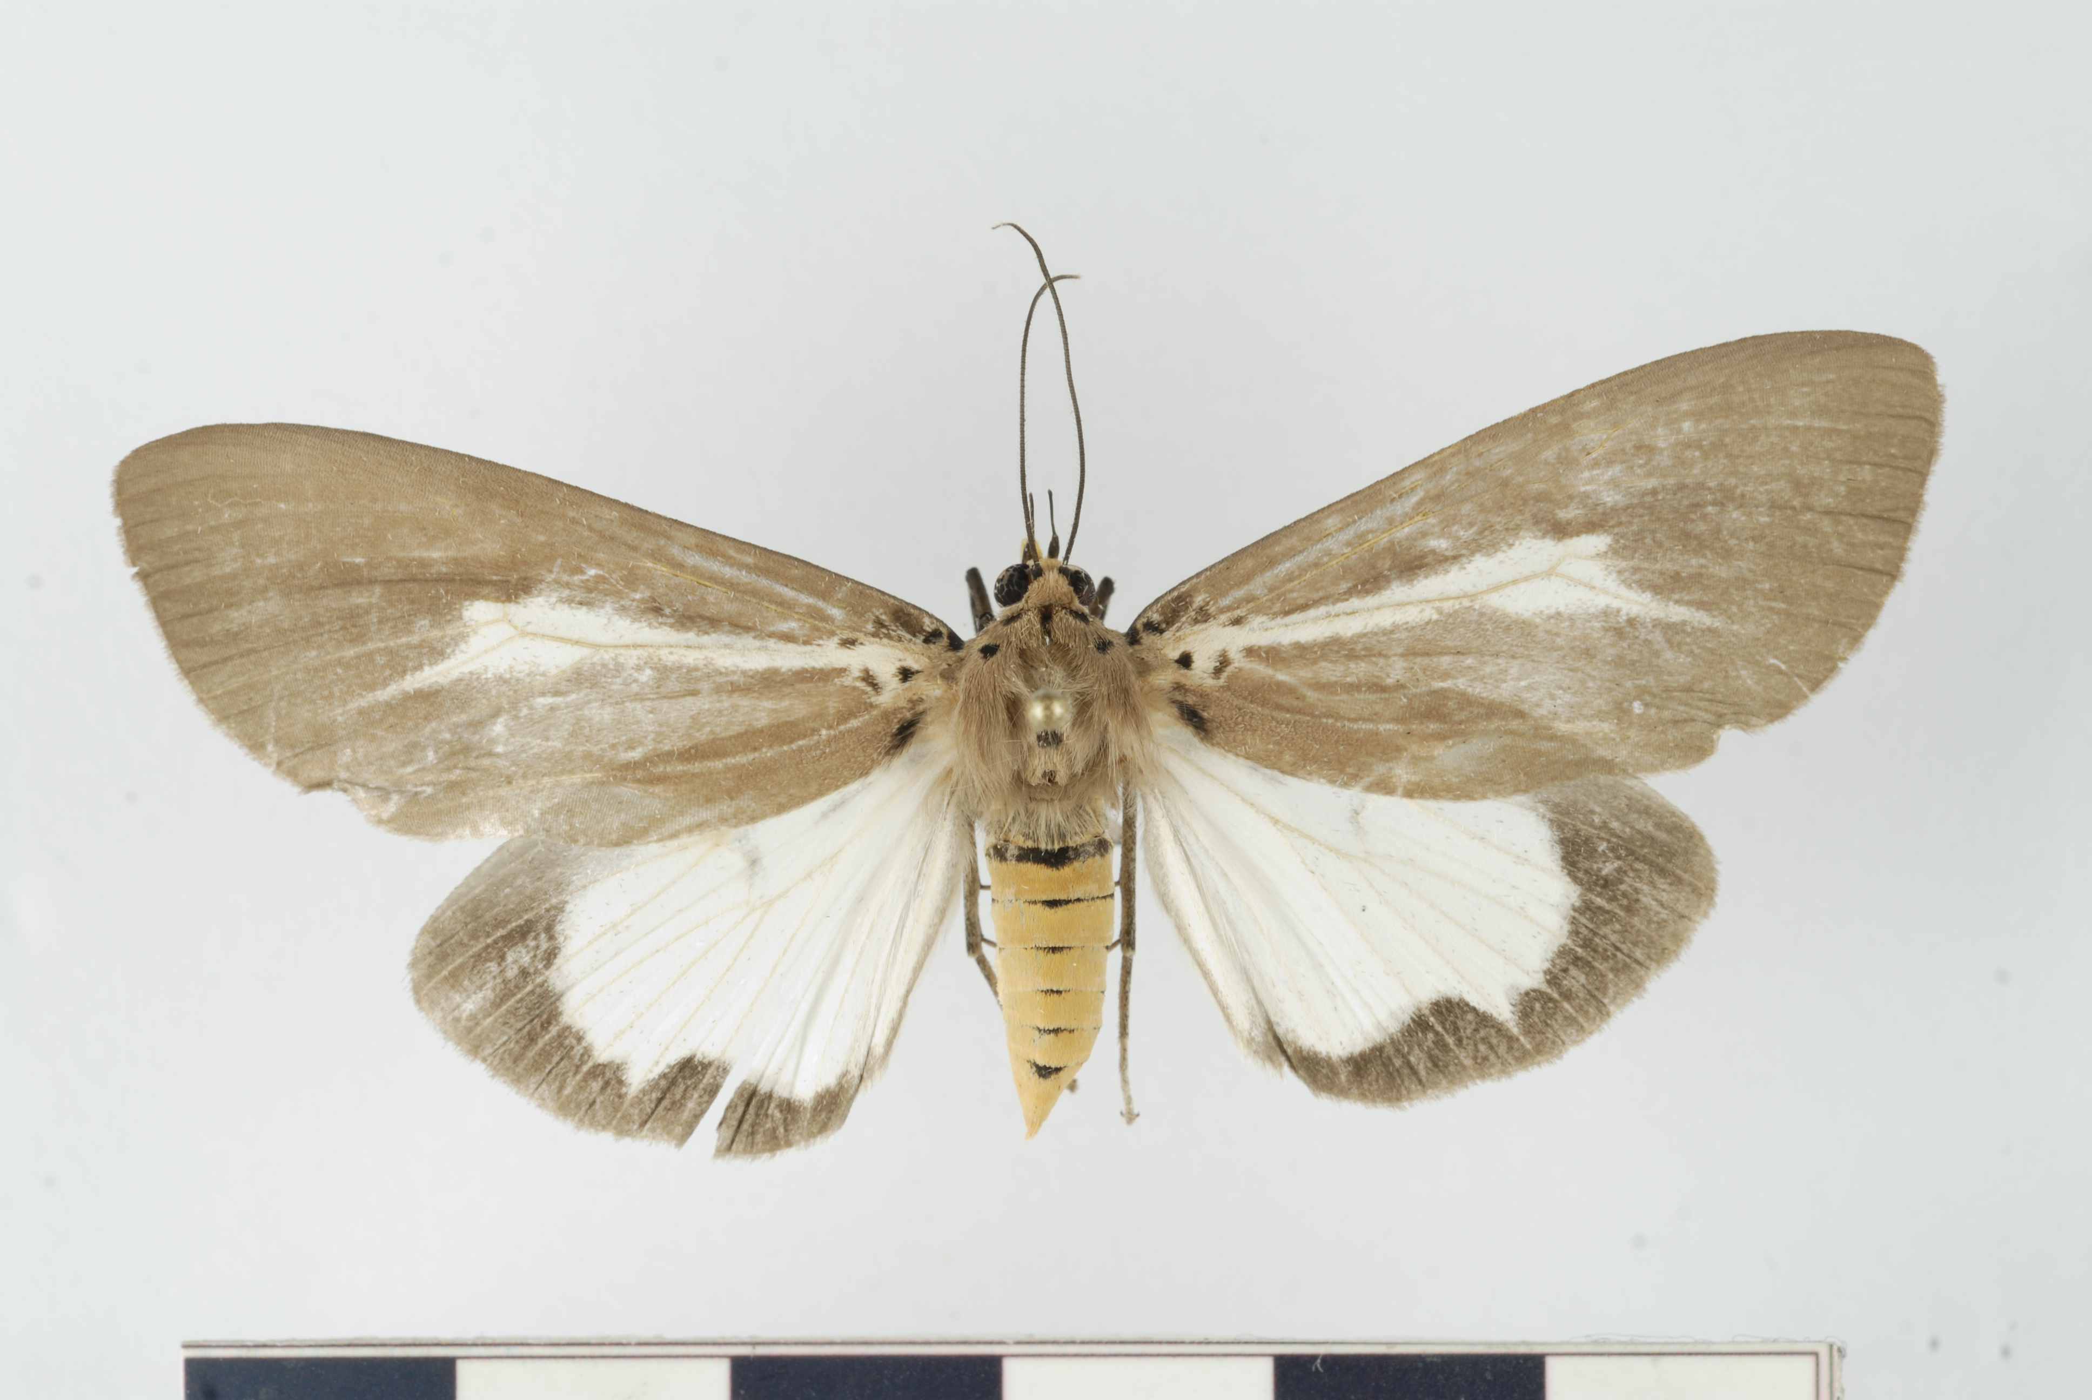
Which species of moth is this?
Asota heliconia zebrina
